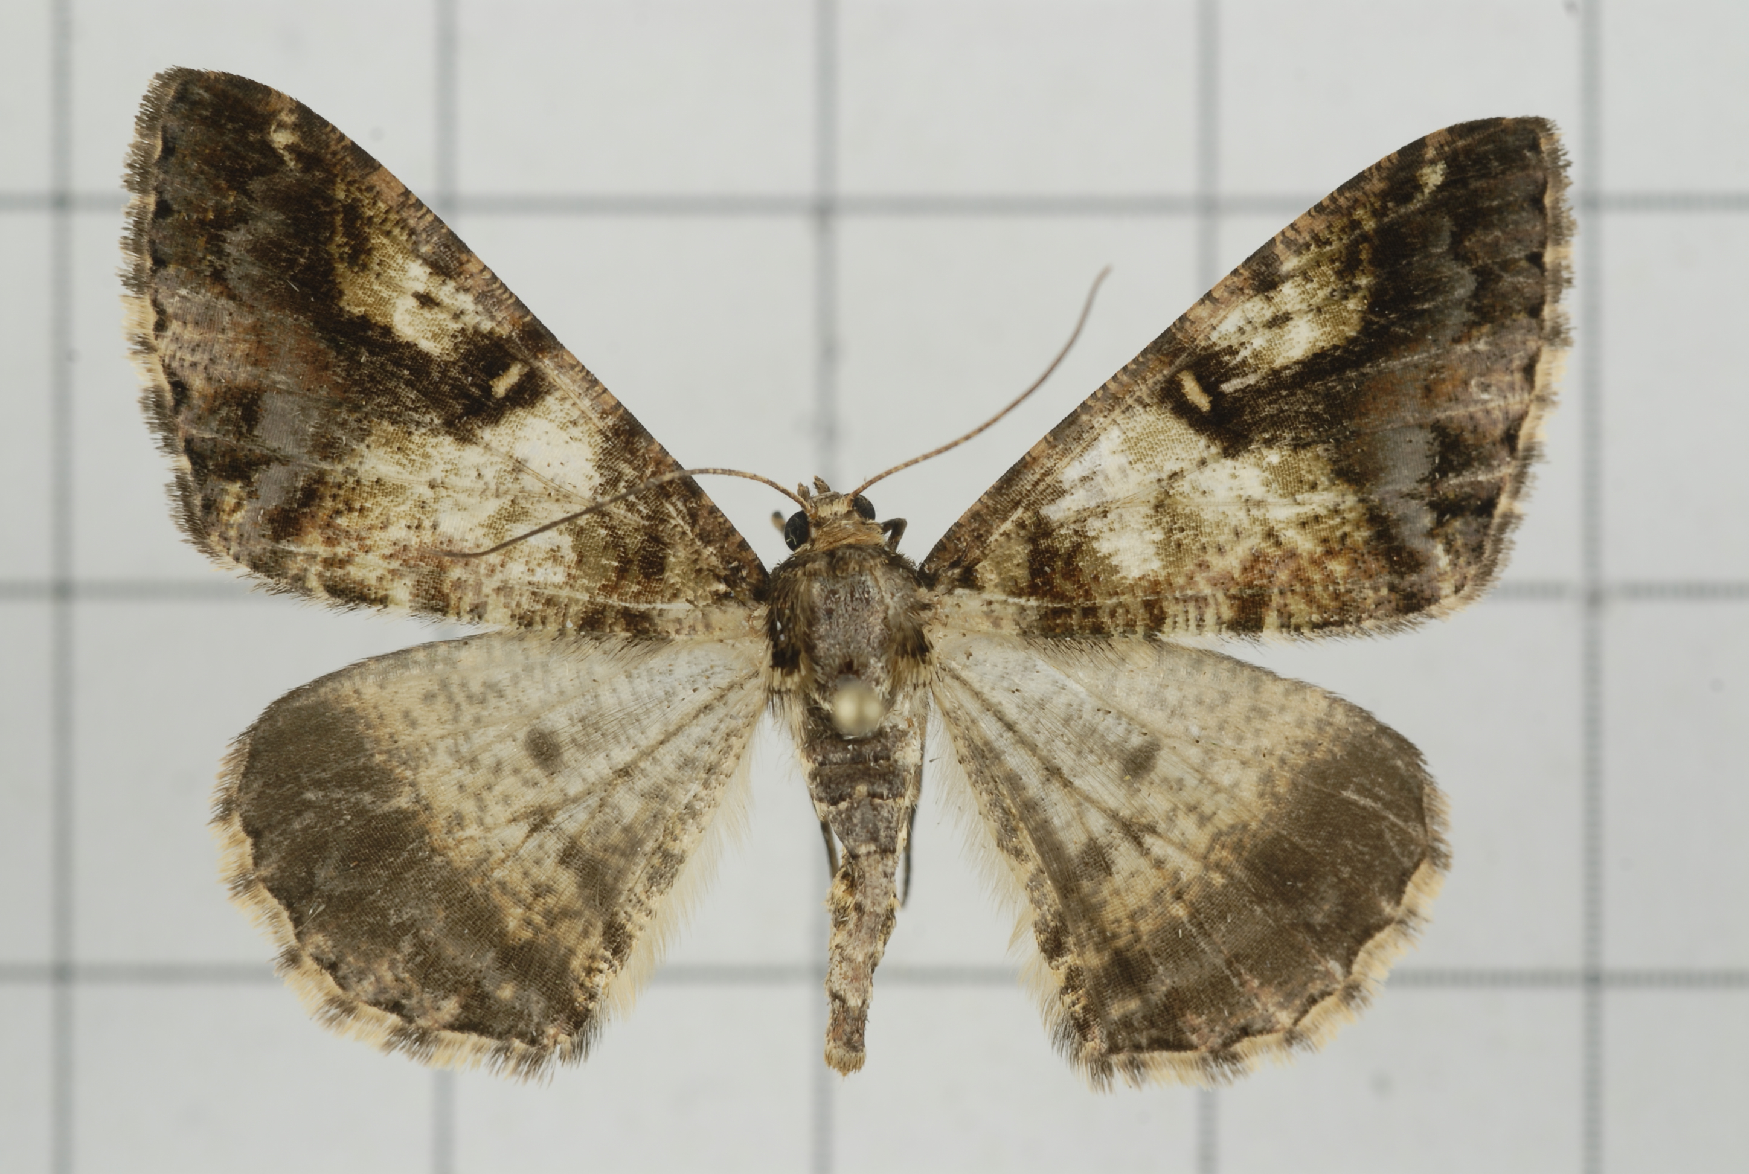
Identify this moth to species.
Gasterocome pannosaria orta
